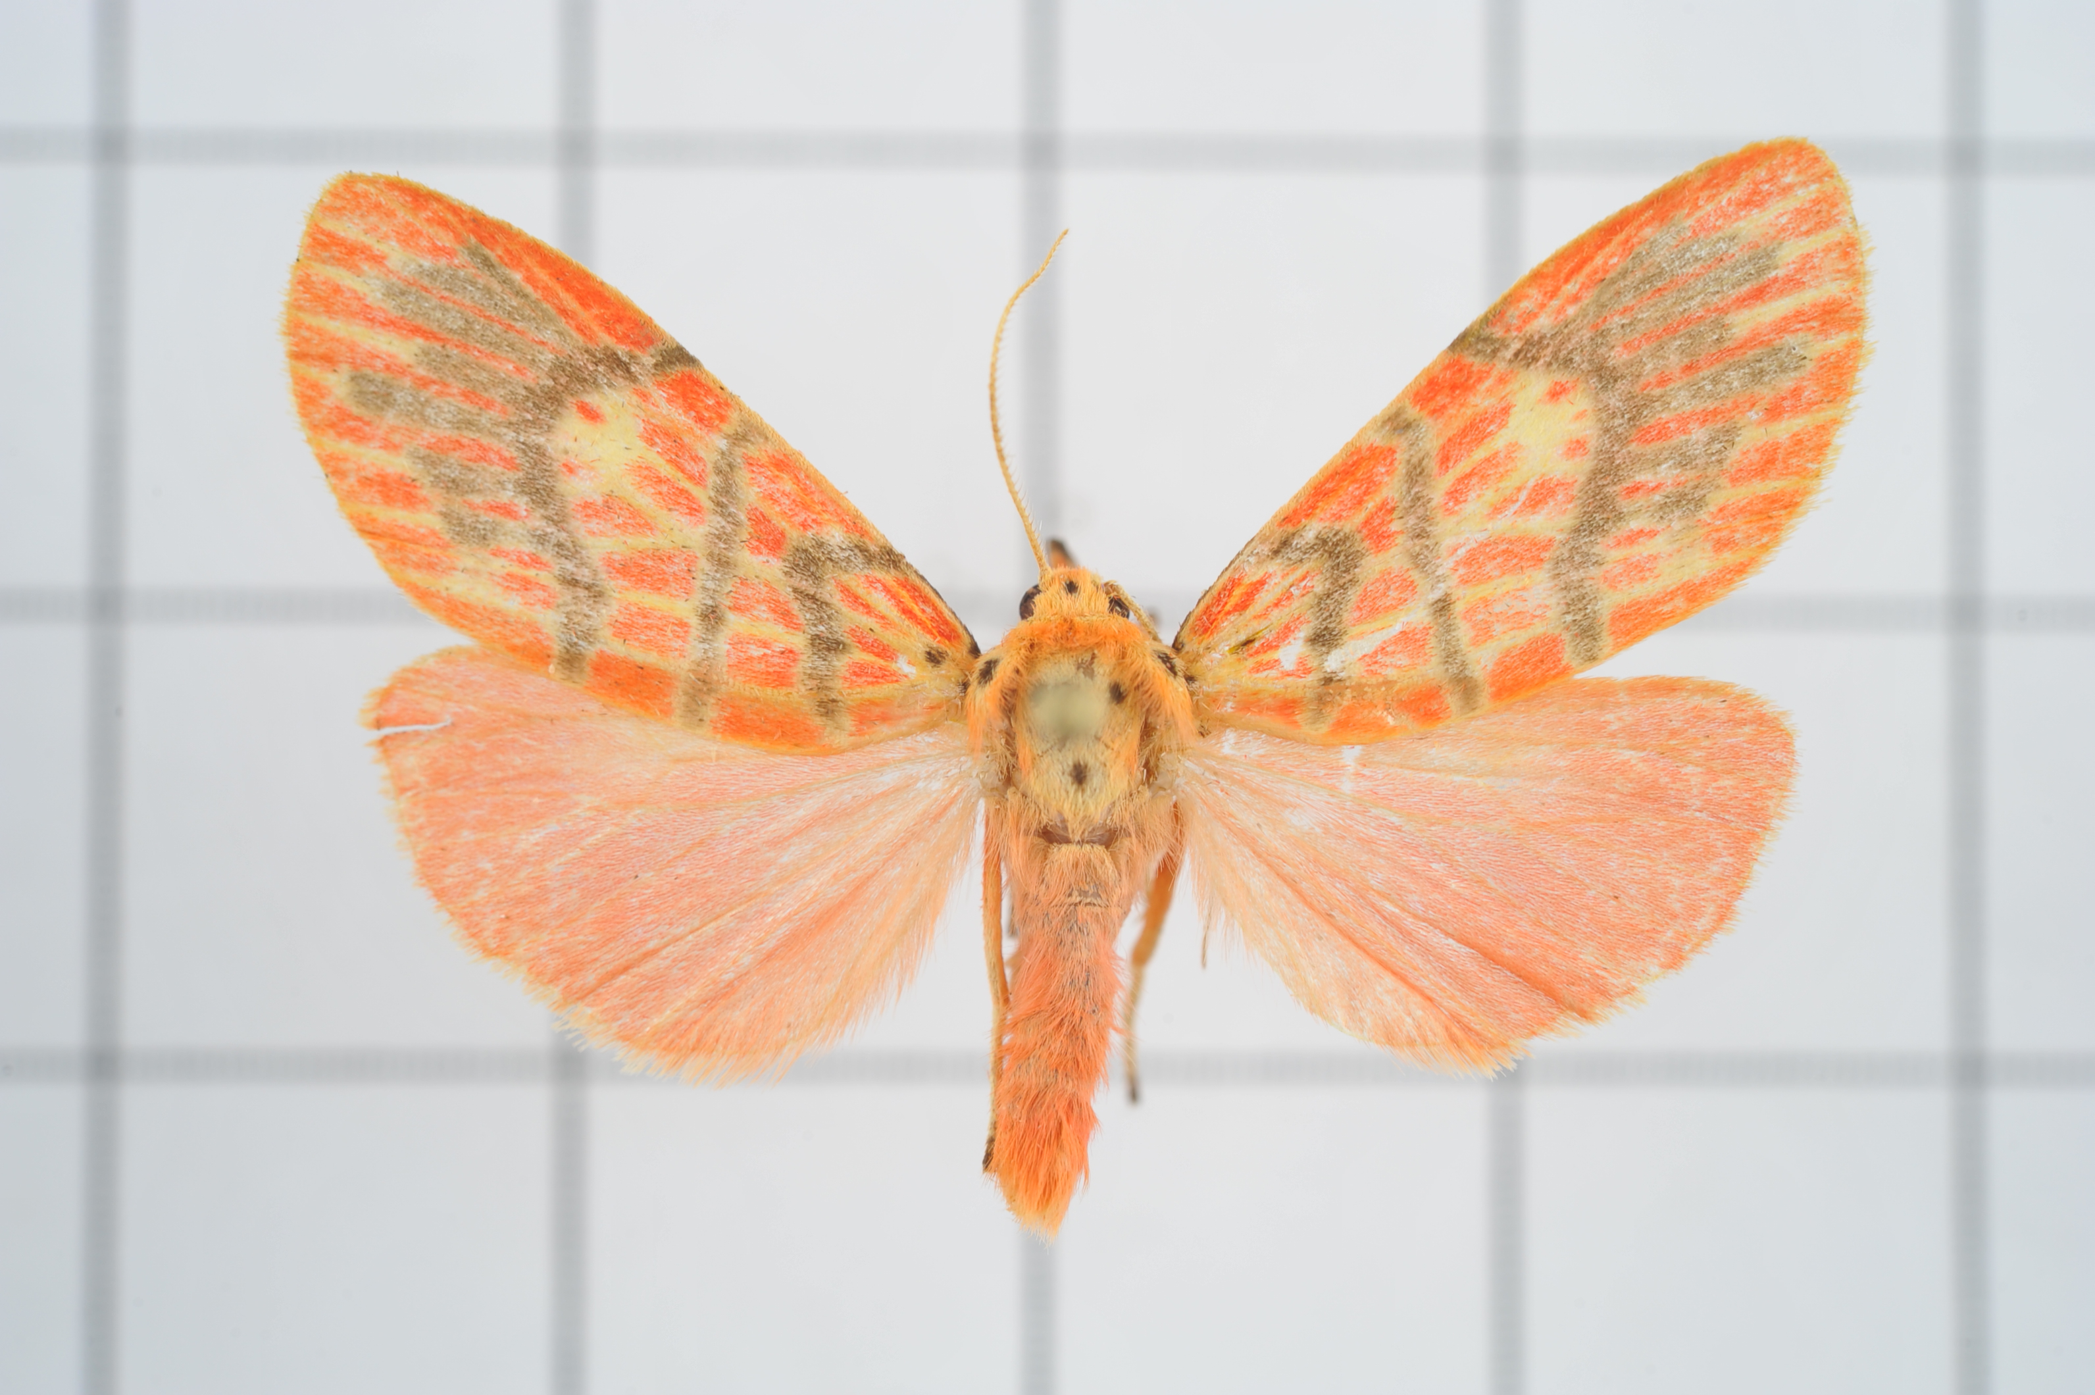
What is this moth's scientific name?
Barsine sauteri
